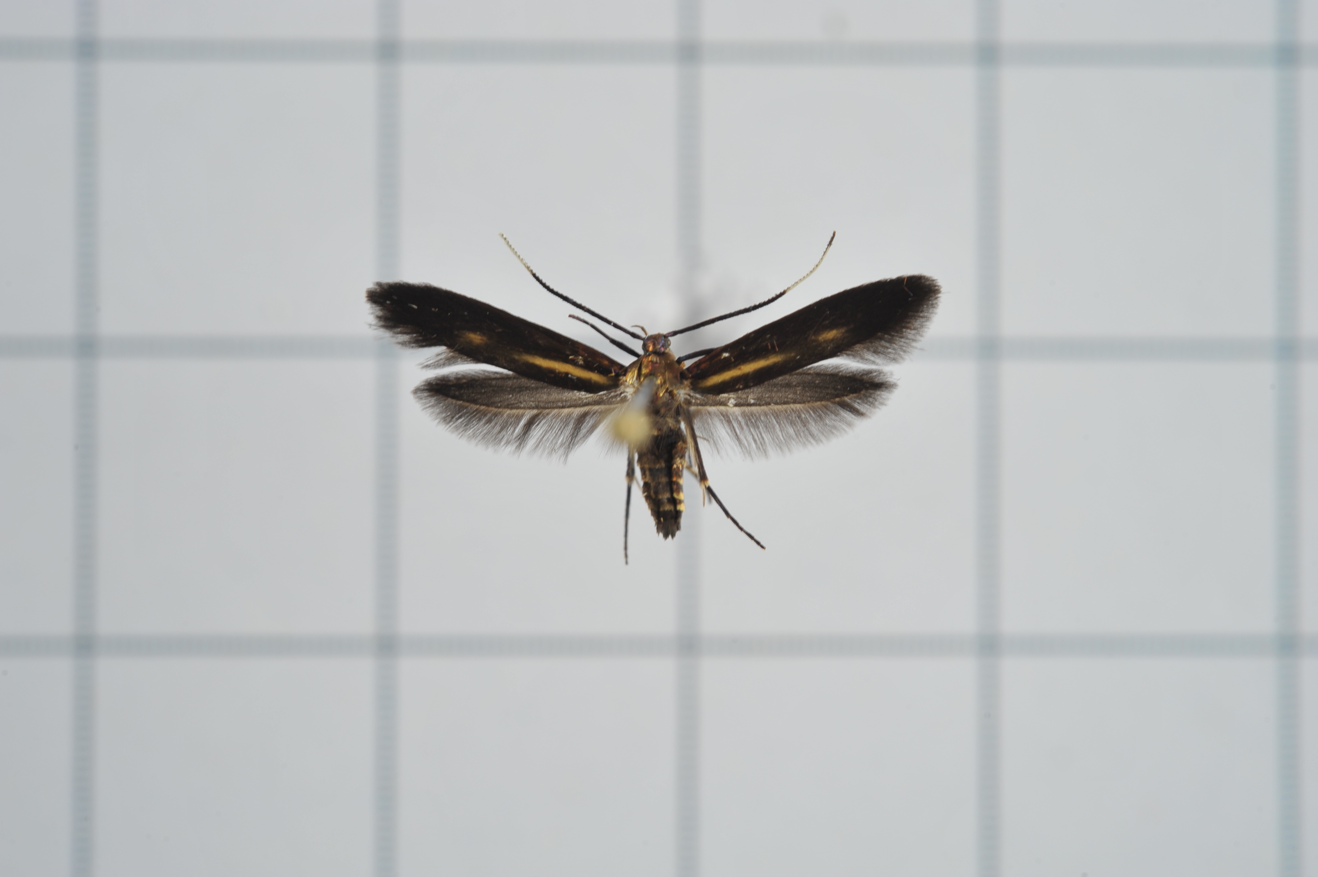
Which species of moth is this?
Lamprystica purpurata
